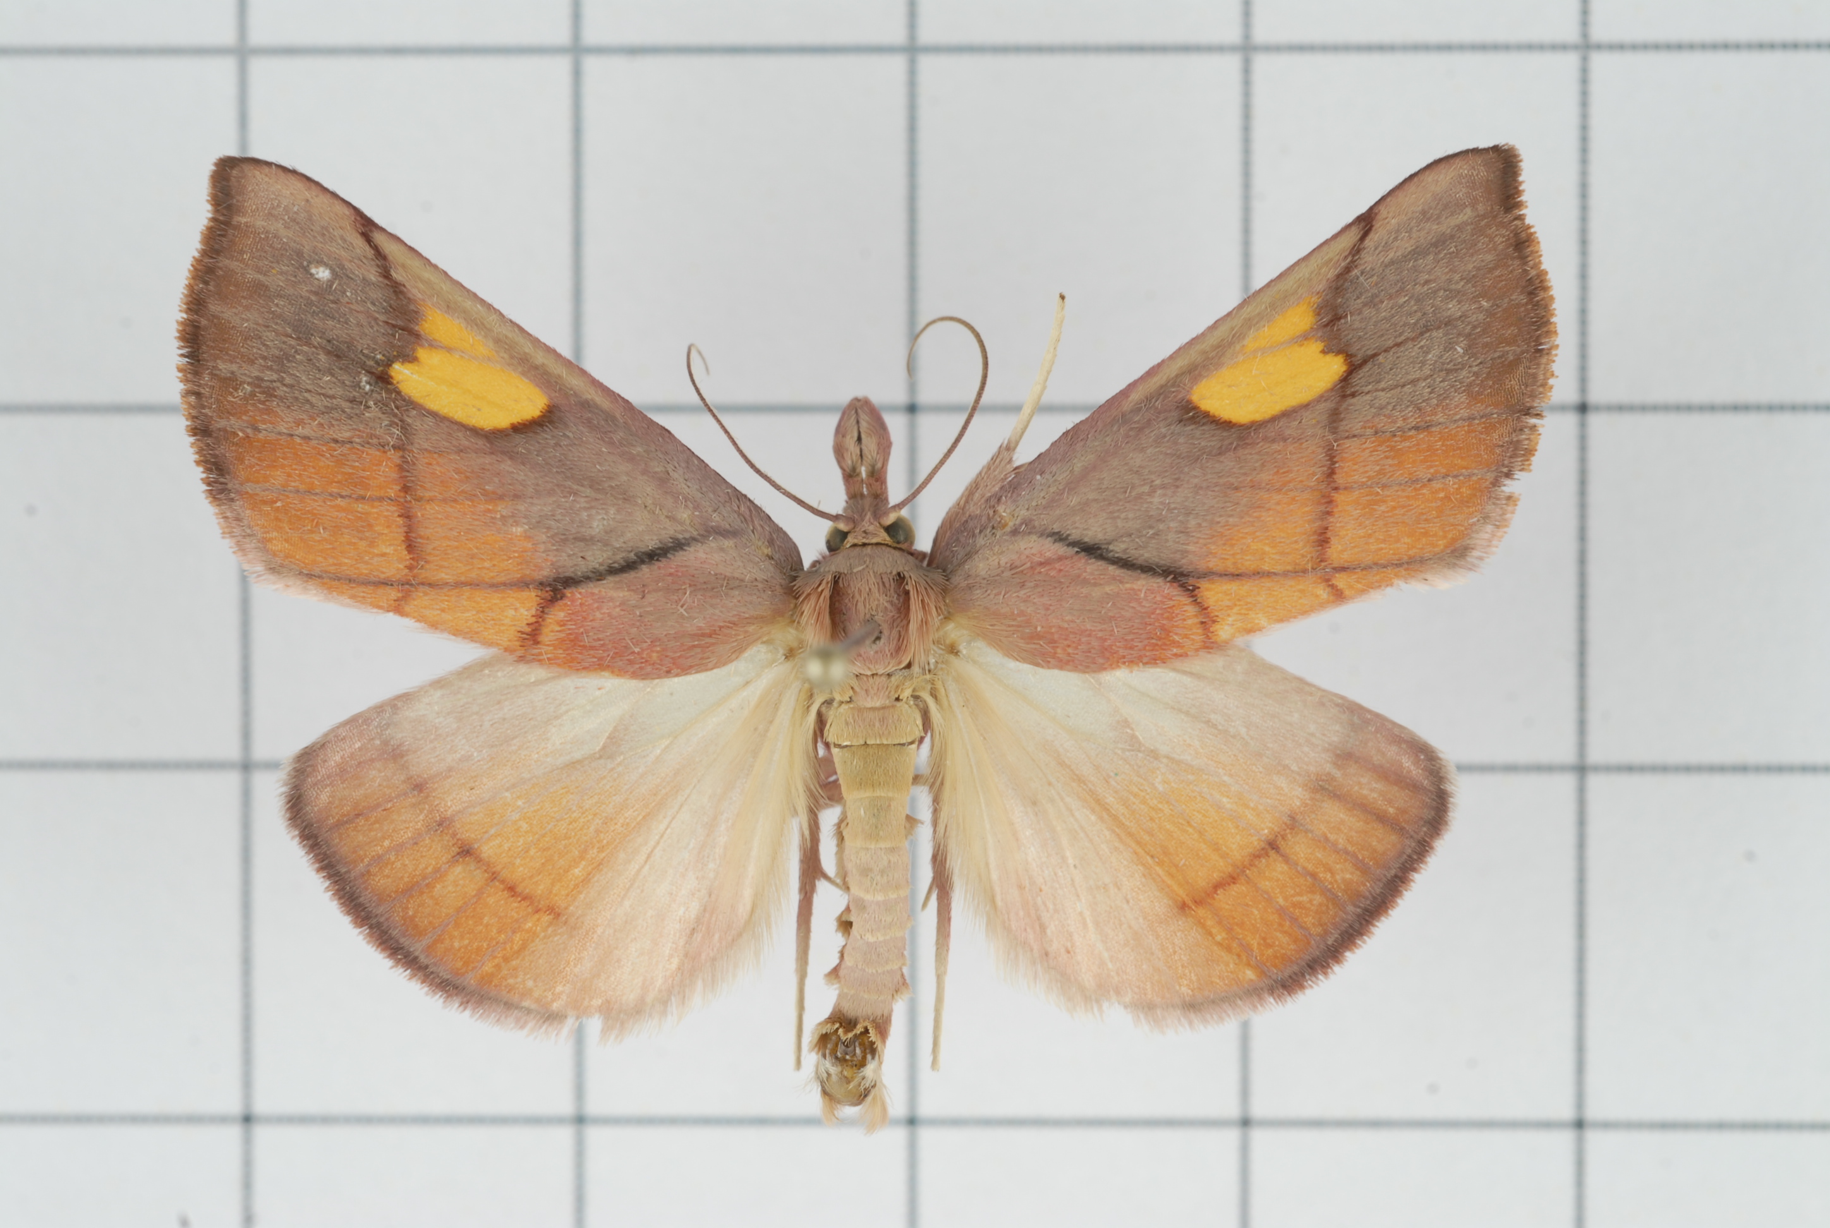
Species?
Orybina flaviplaga
